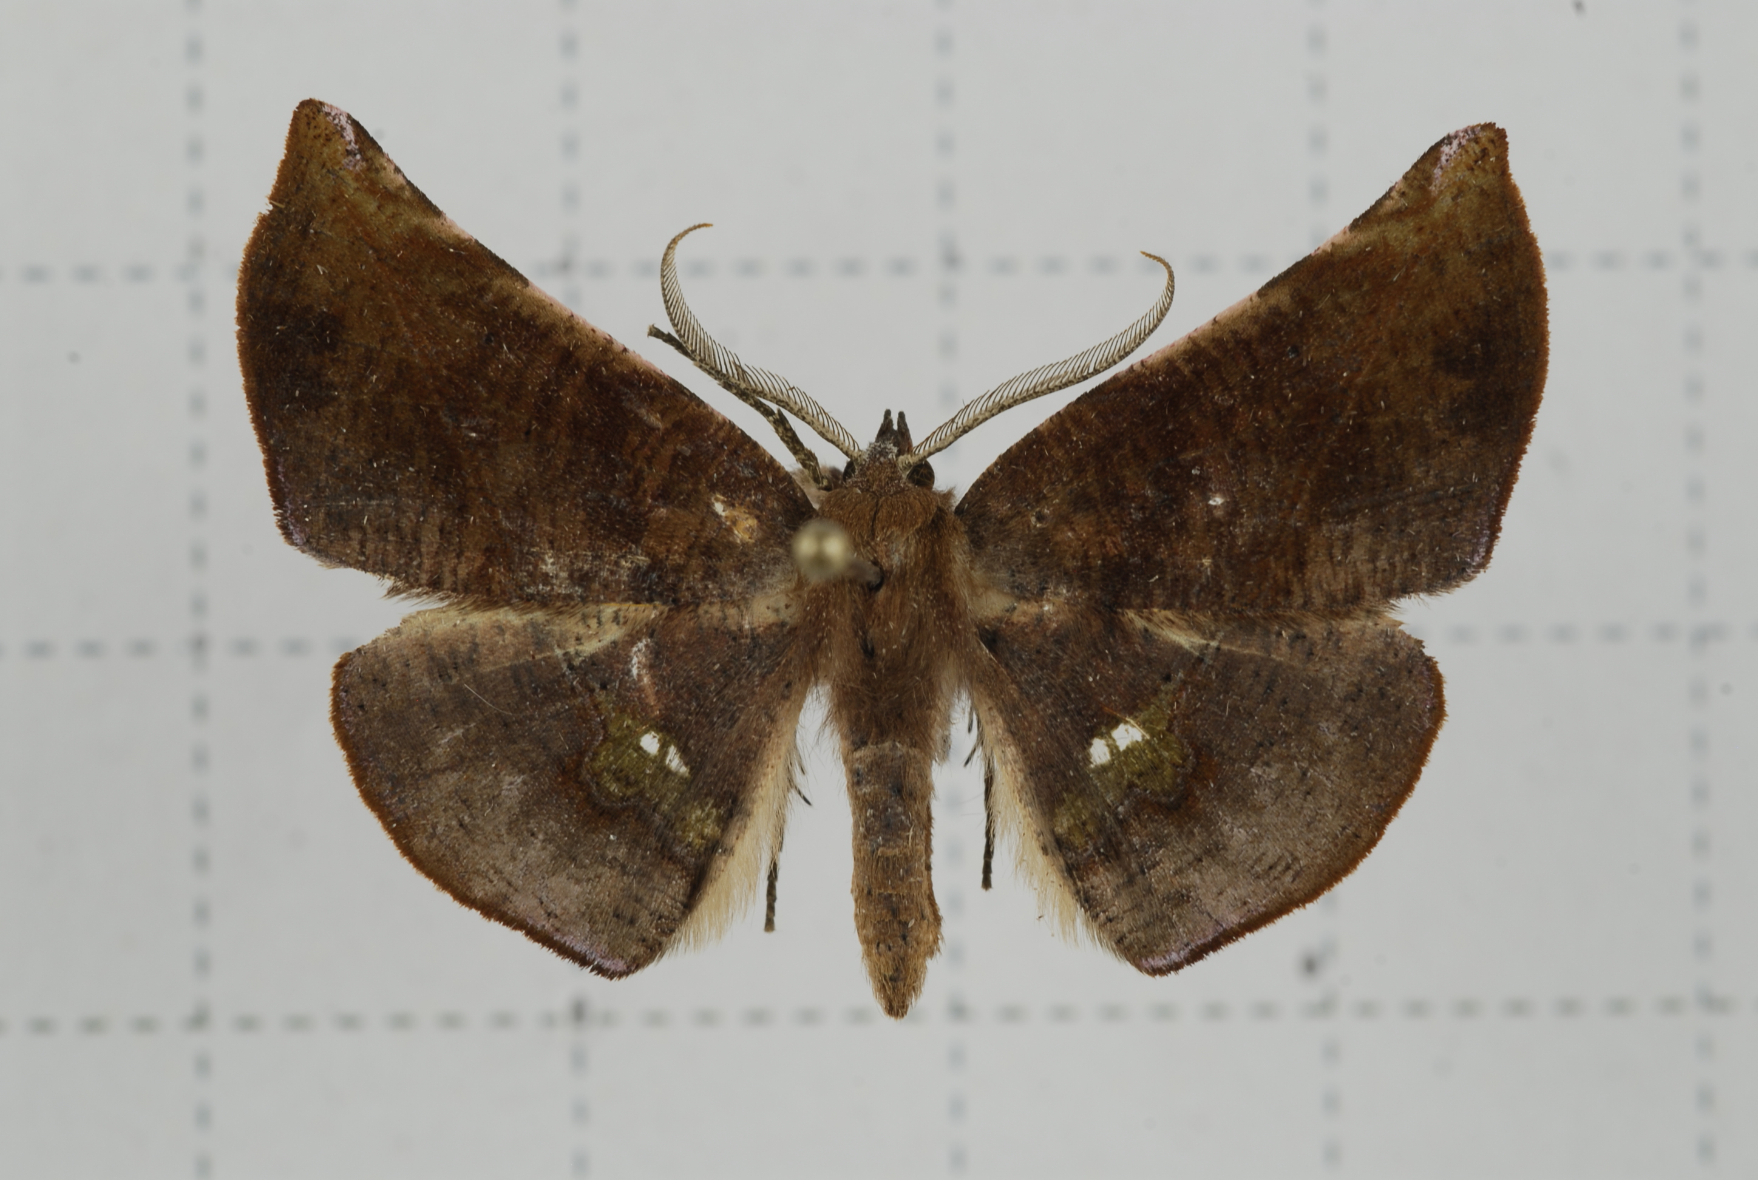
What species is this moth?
Garaeus apicata formosanus
